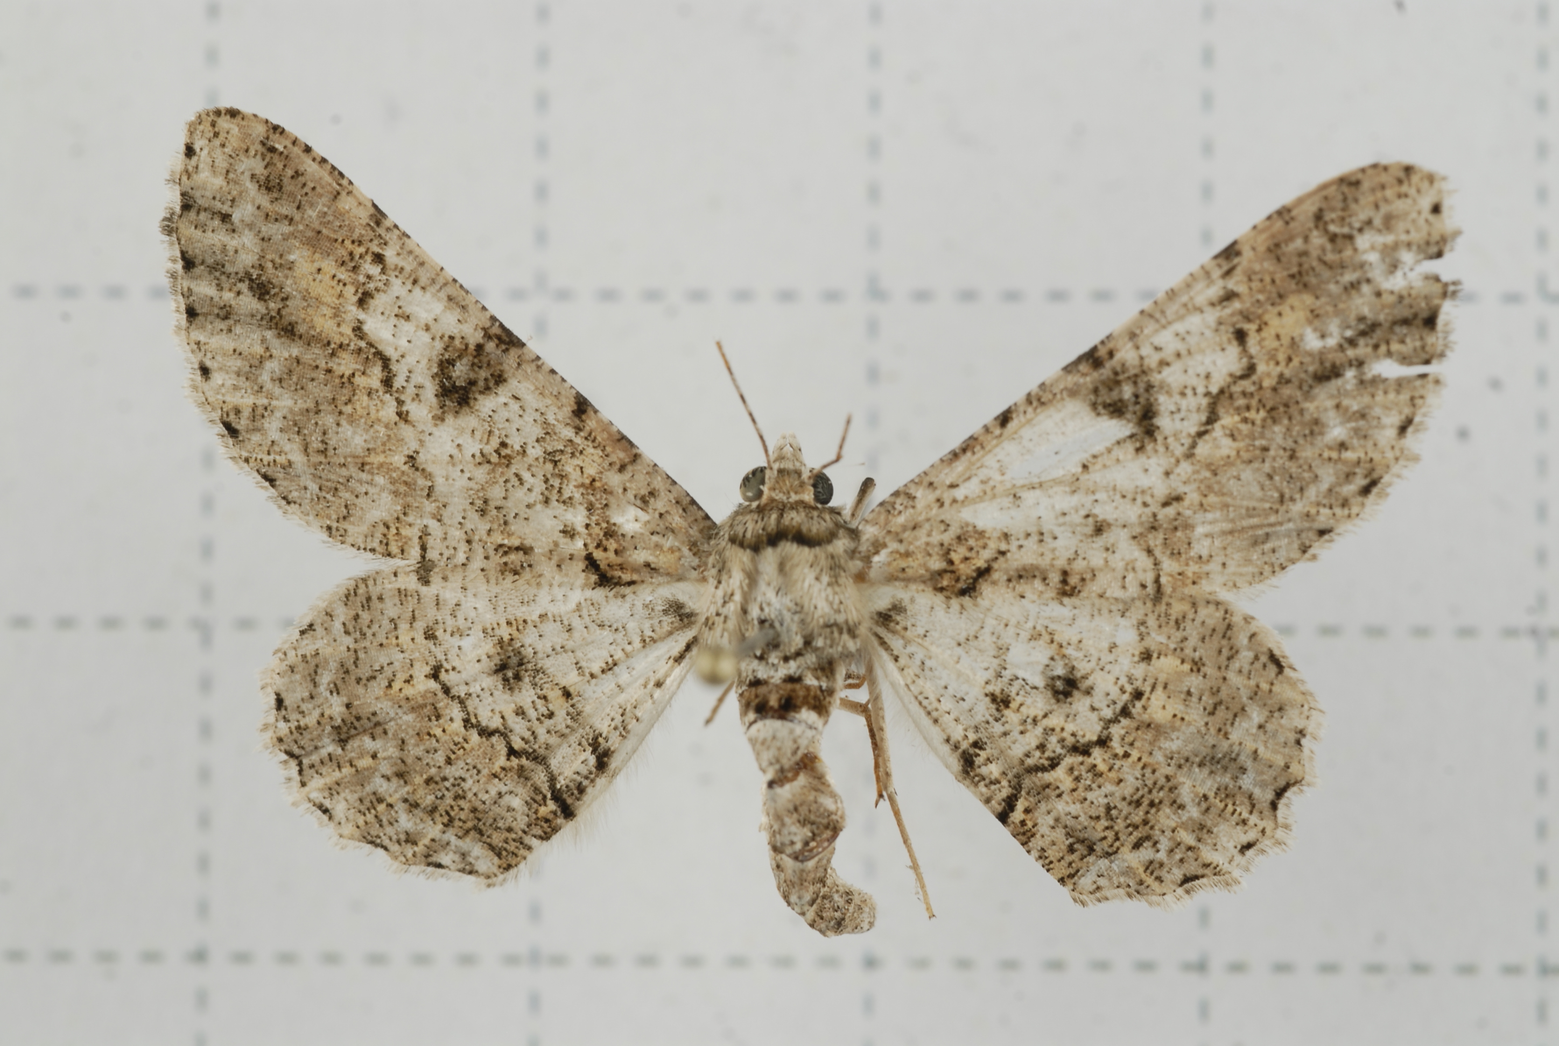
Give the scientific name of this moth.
Cleora alienaria
